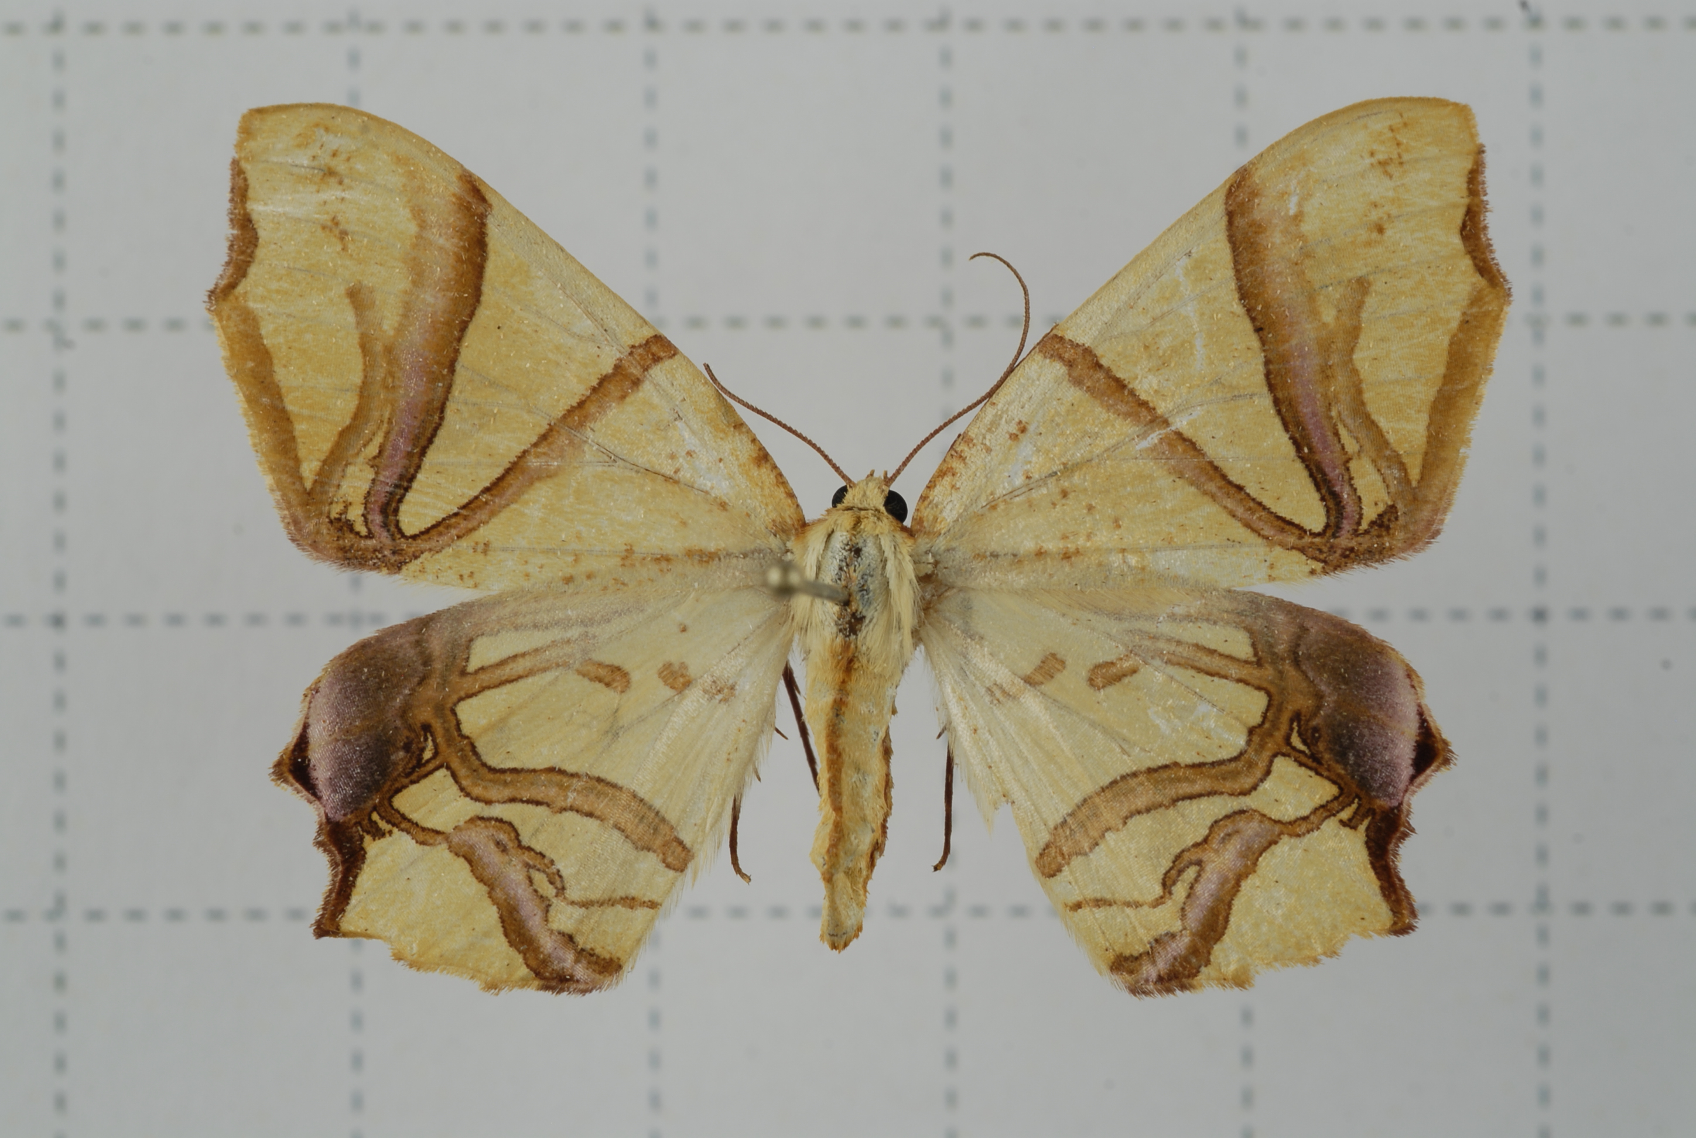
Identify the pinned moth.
Trotocraspeda divaricata
